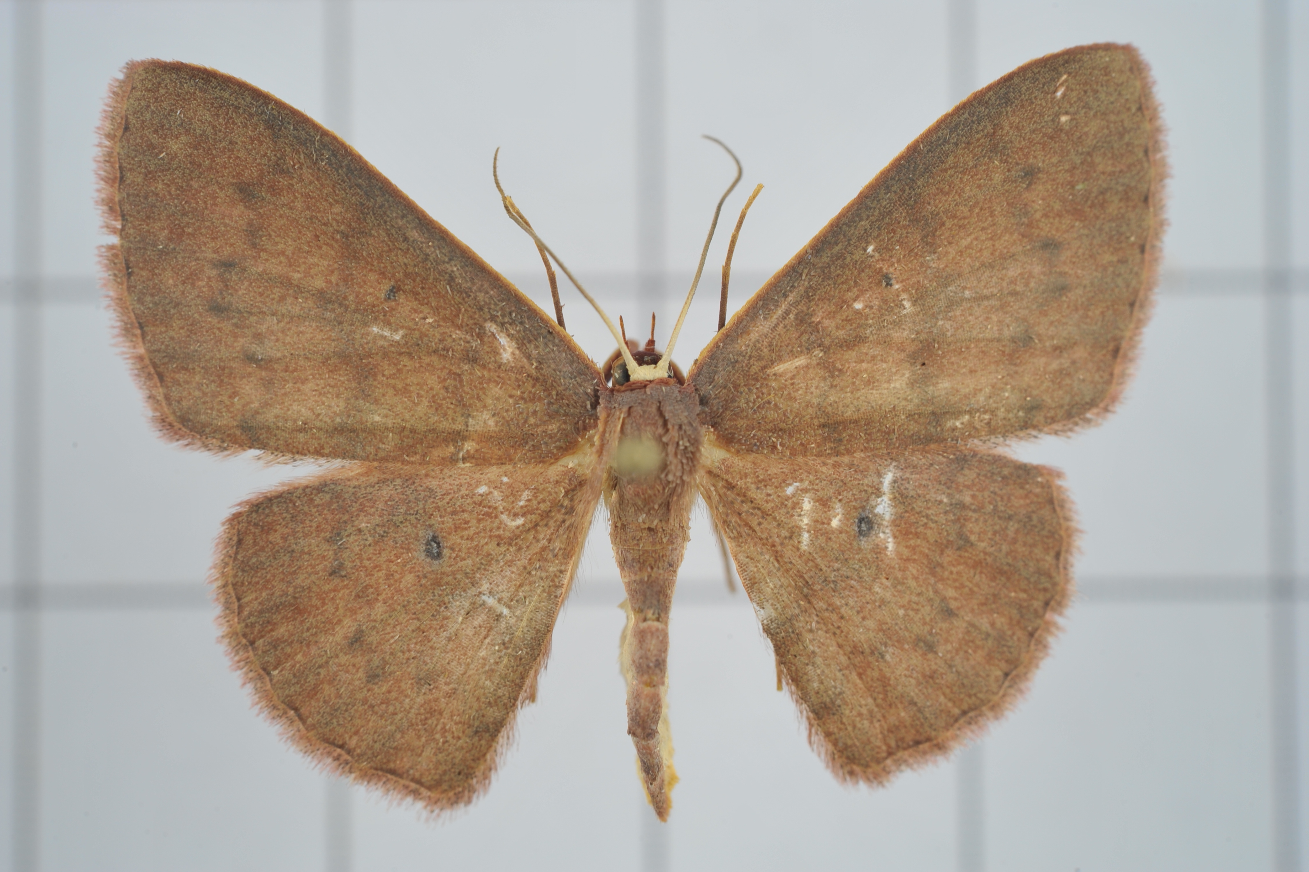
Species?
Organopoda carnearia carnearia
